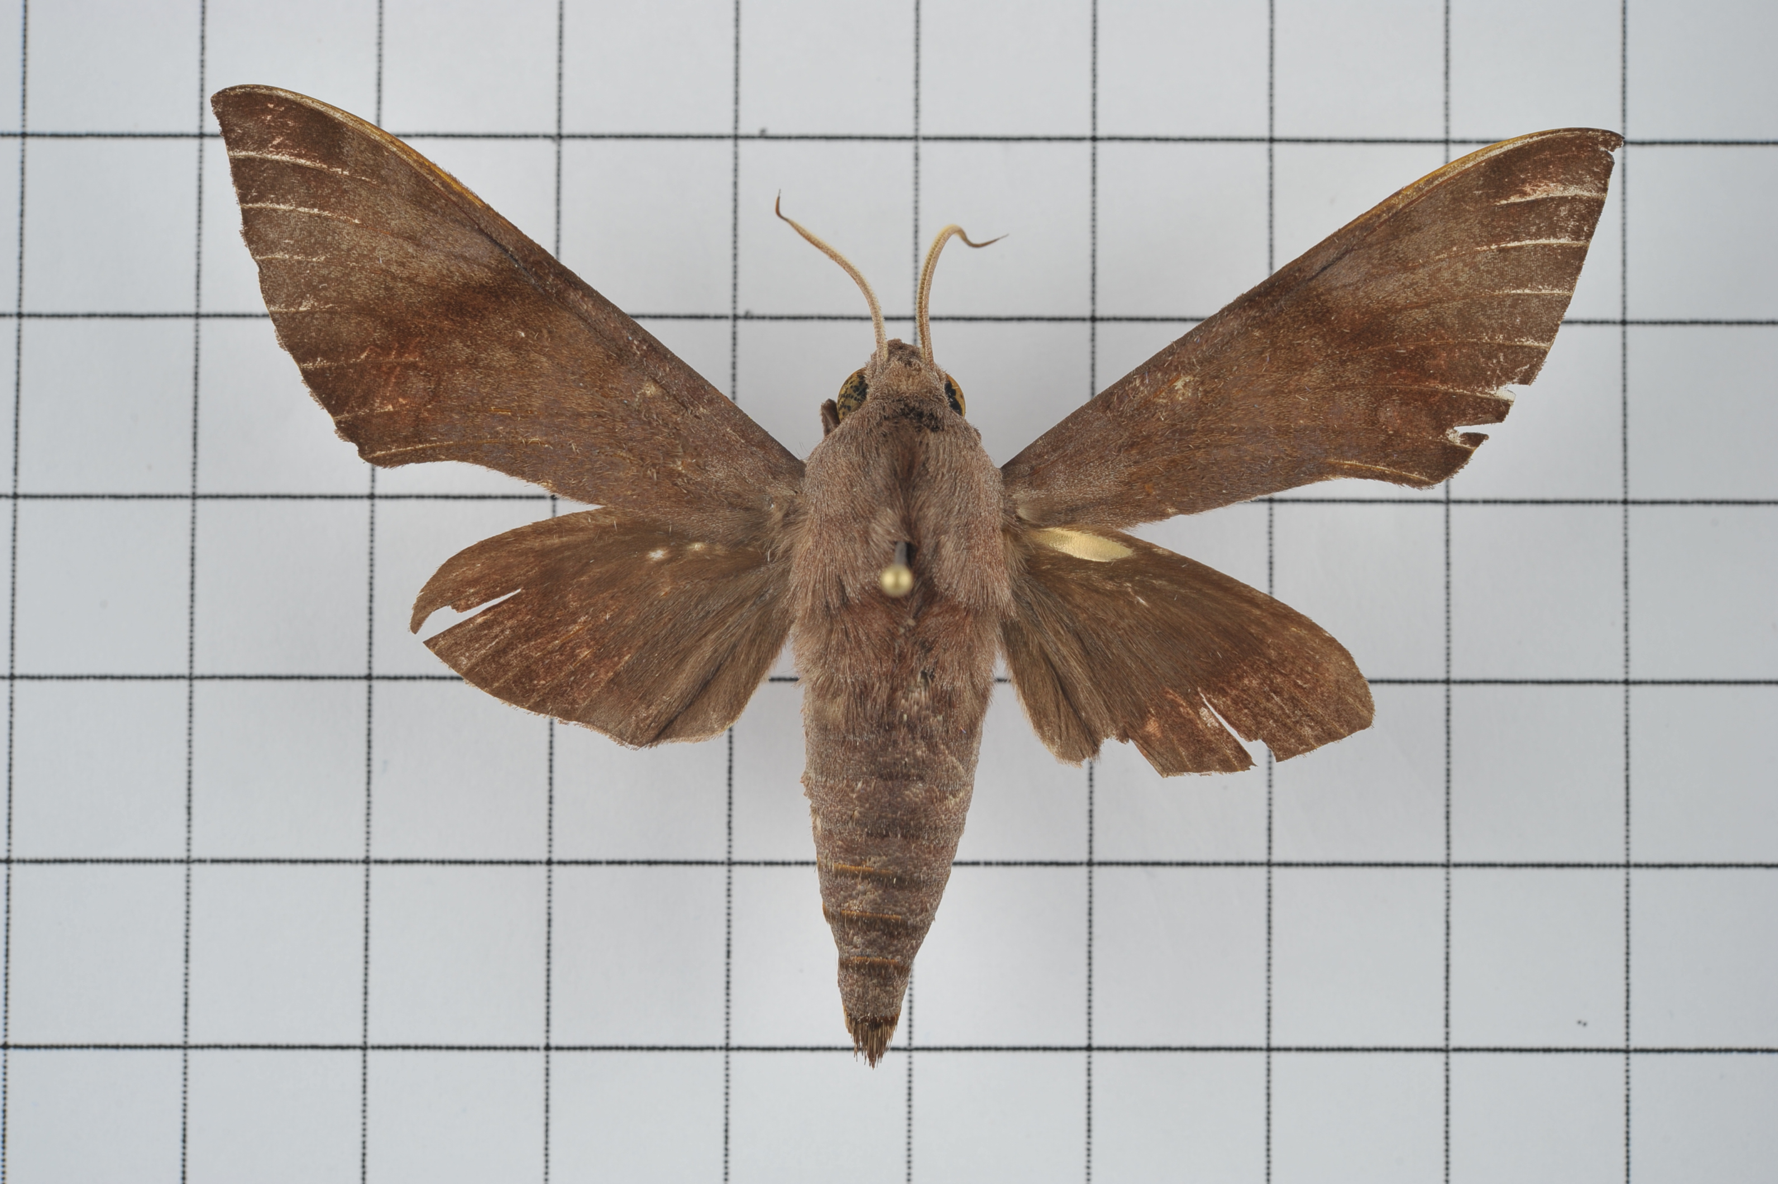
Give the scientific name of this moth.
Acosmeryx formosana
